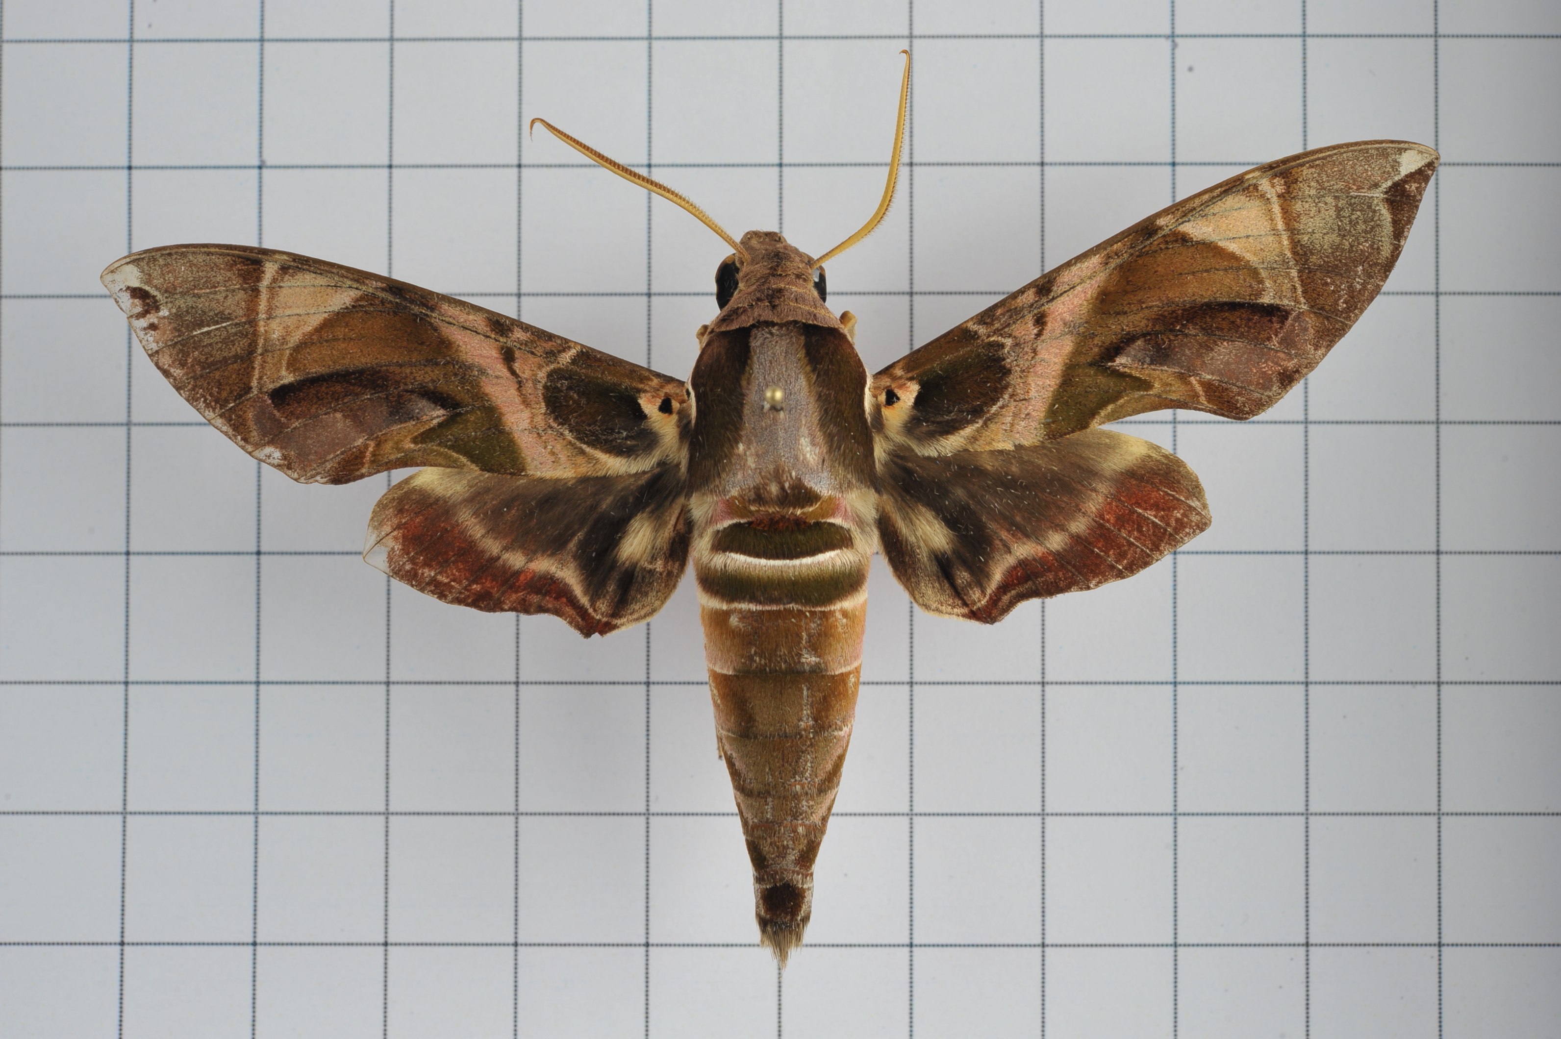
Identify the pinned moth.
Daphnis hypothous crameri
